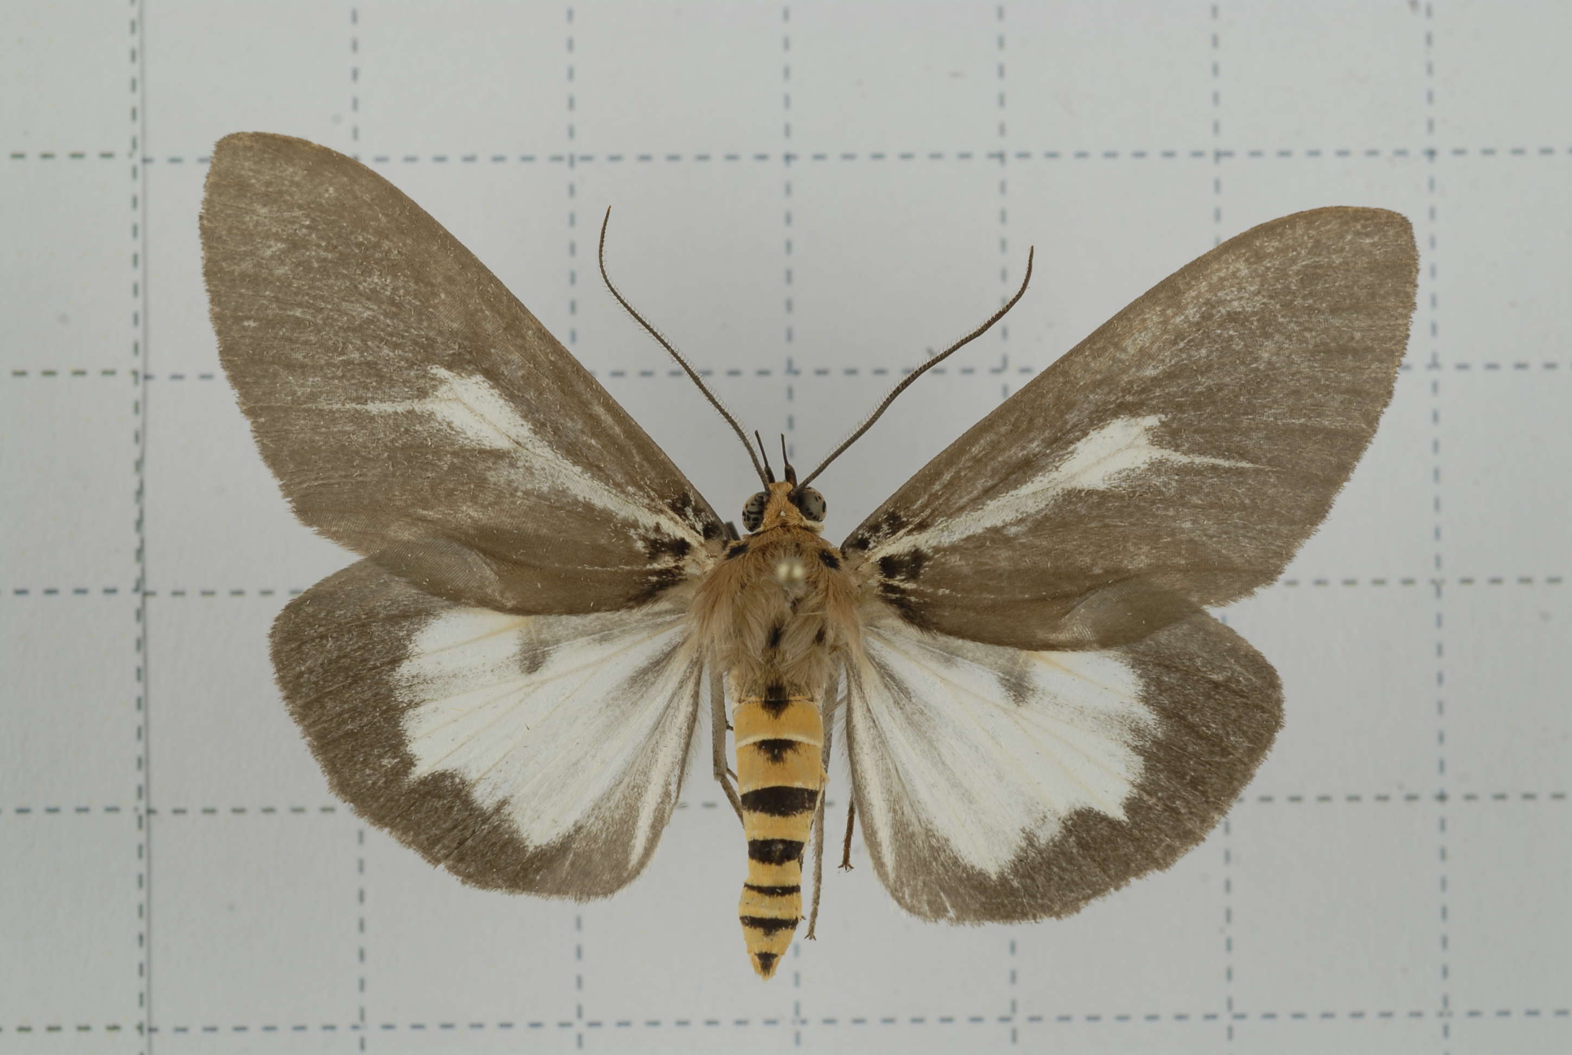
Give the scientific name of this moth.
Asota heliconia zebrina
